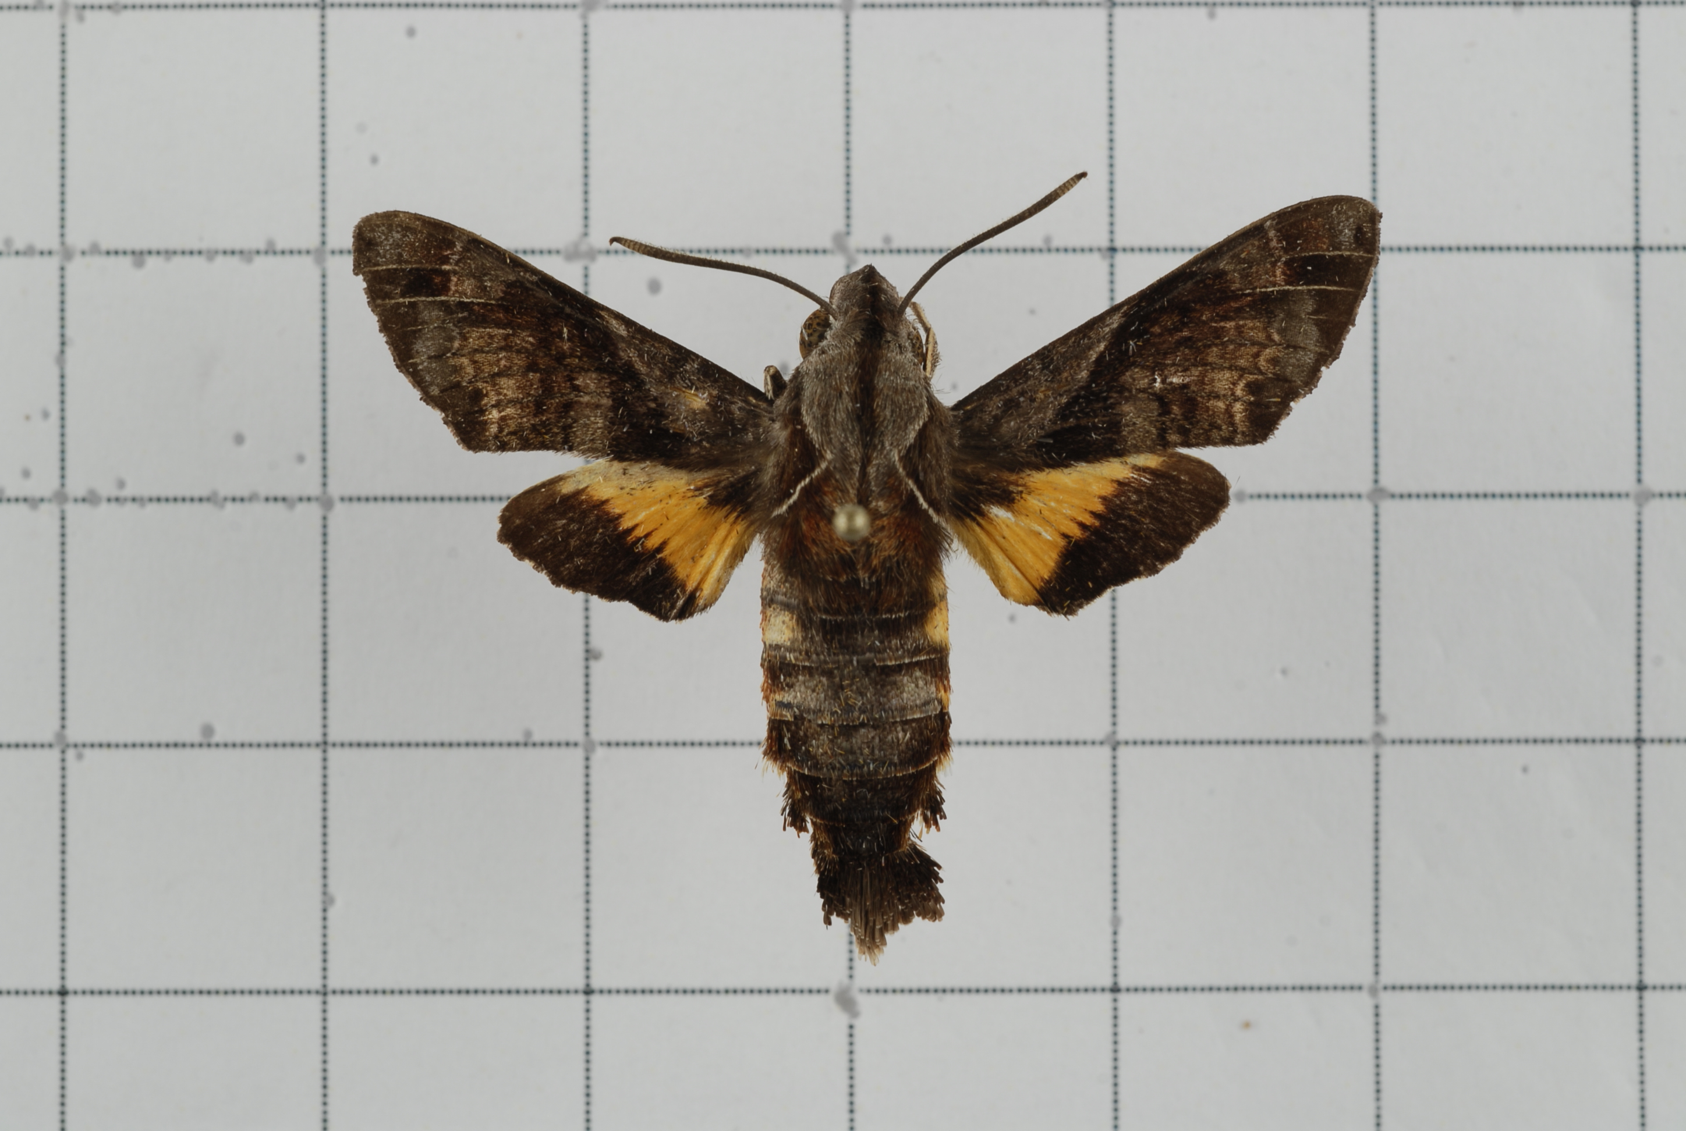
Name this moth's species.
Macroglossum fritzei
